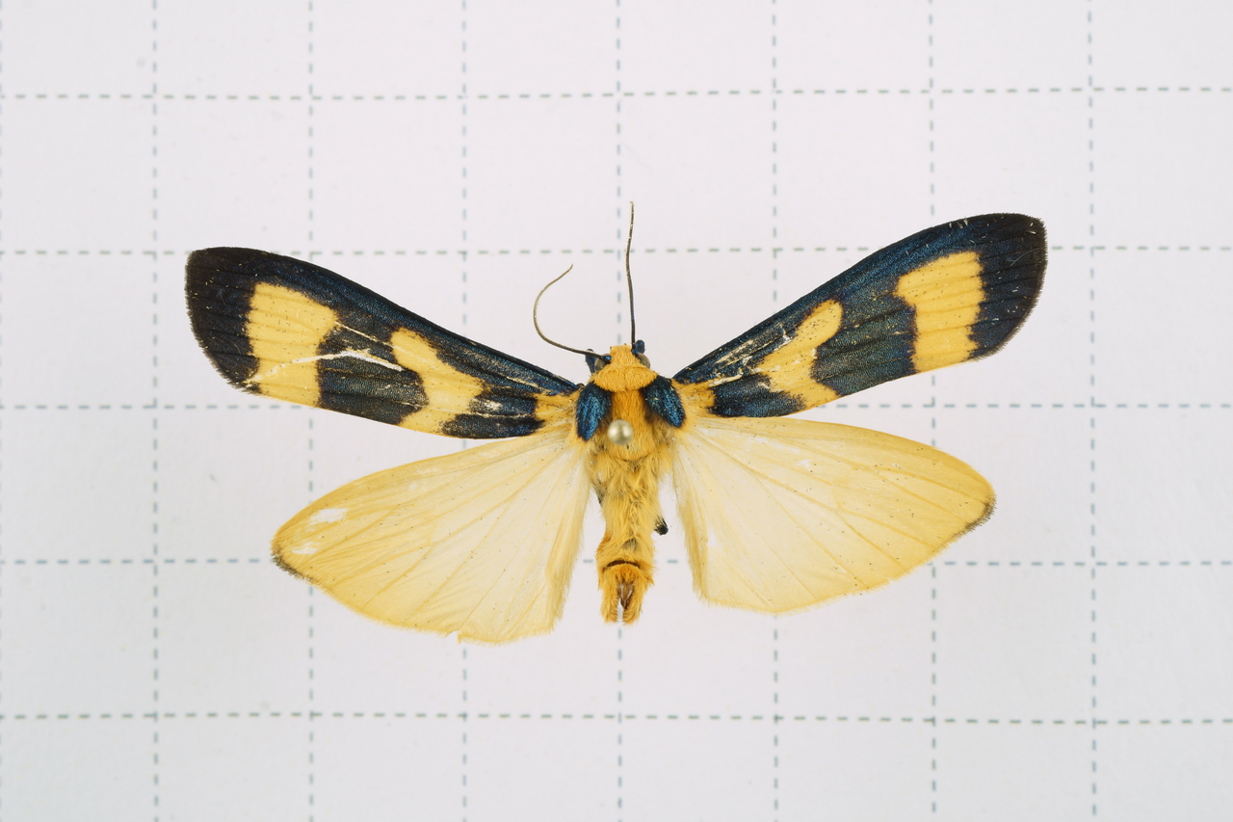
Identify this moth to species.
Chrysaeglia magnifica
